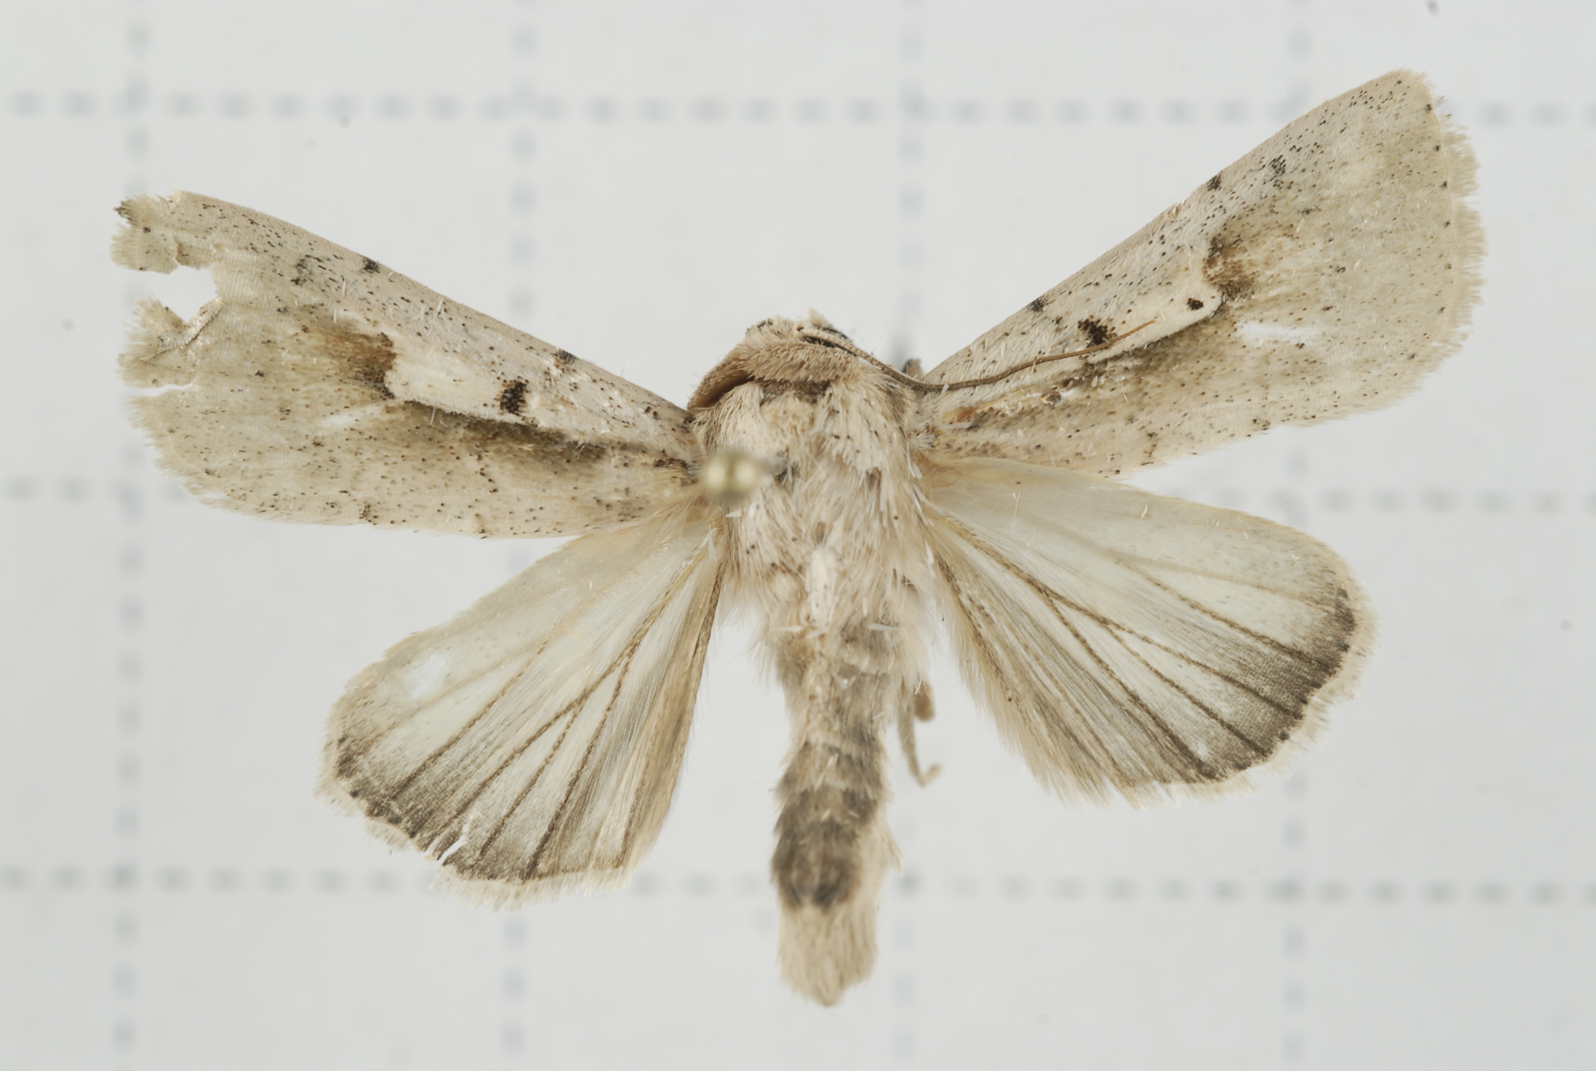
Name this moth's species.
Leucania yu
